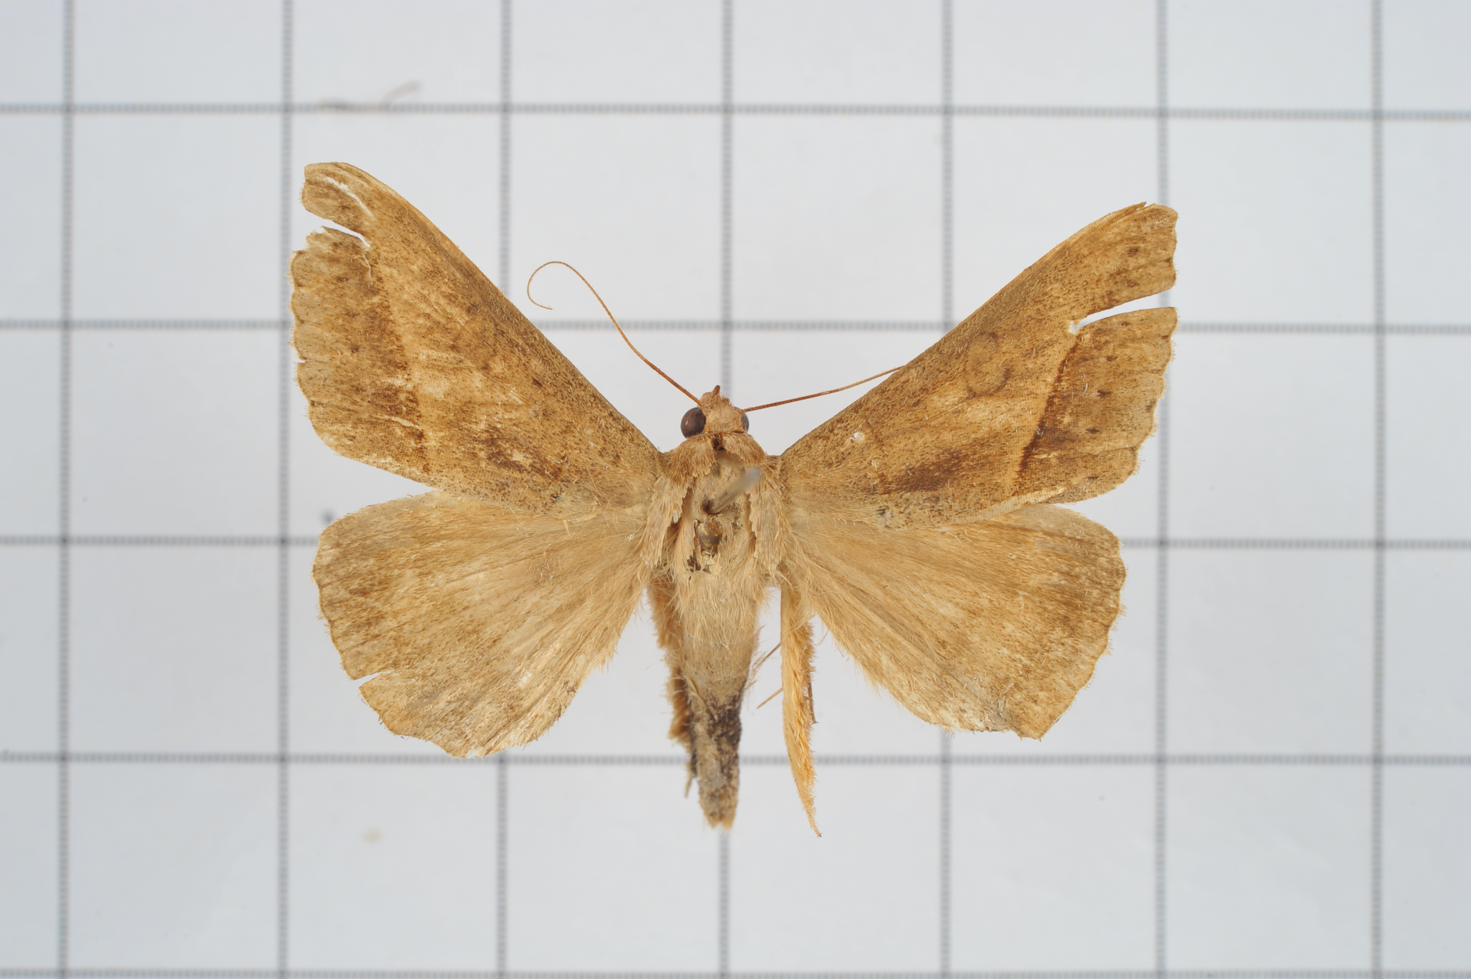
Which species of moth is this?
Mocis frugalis
